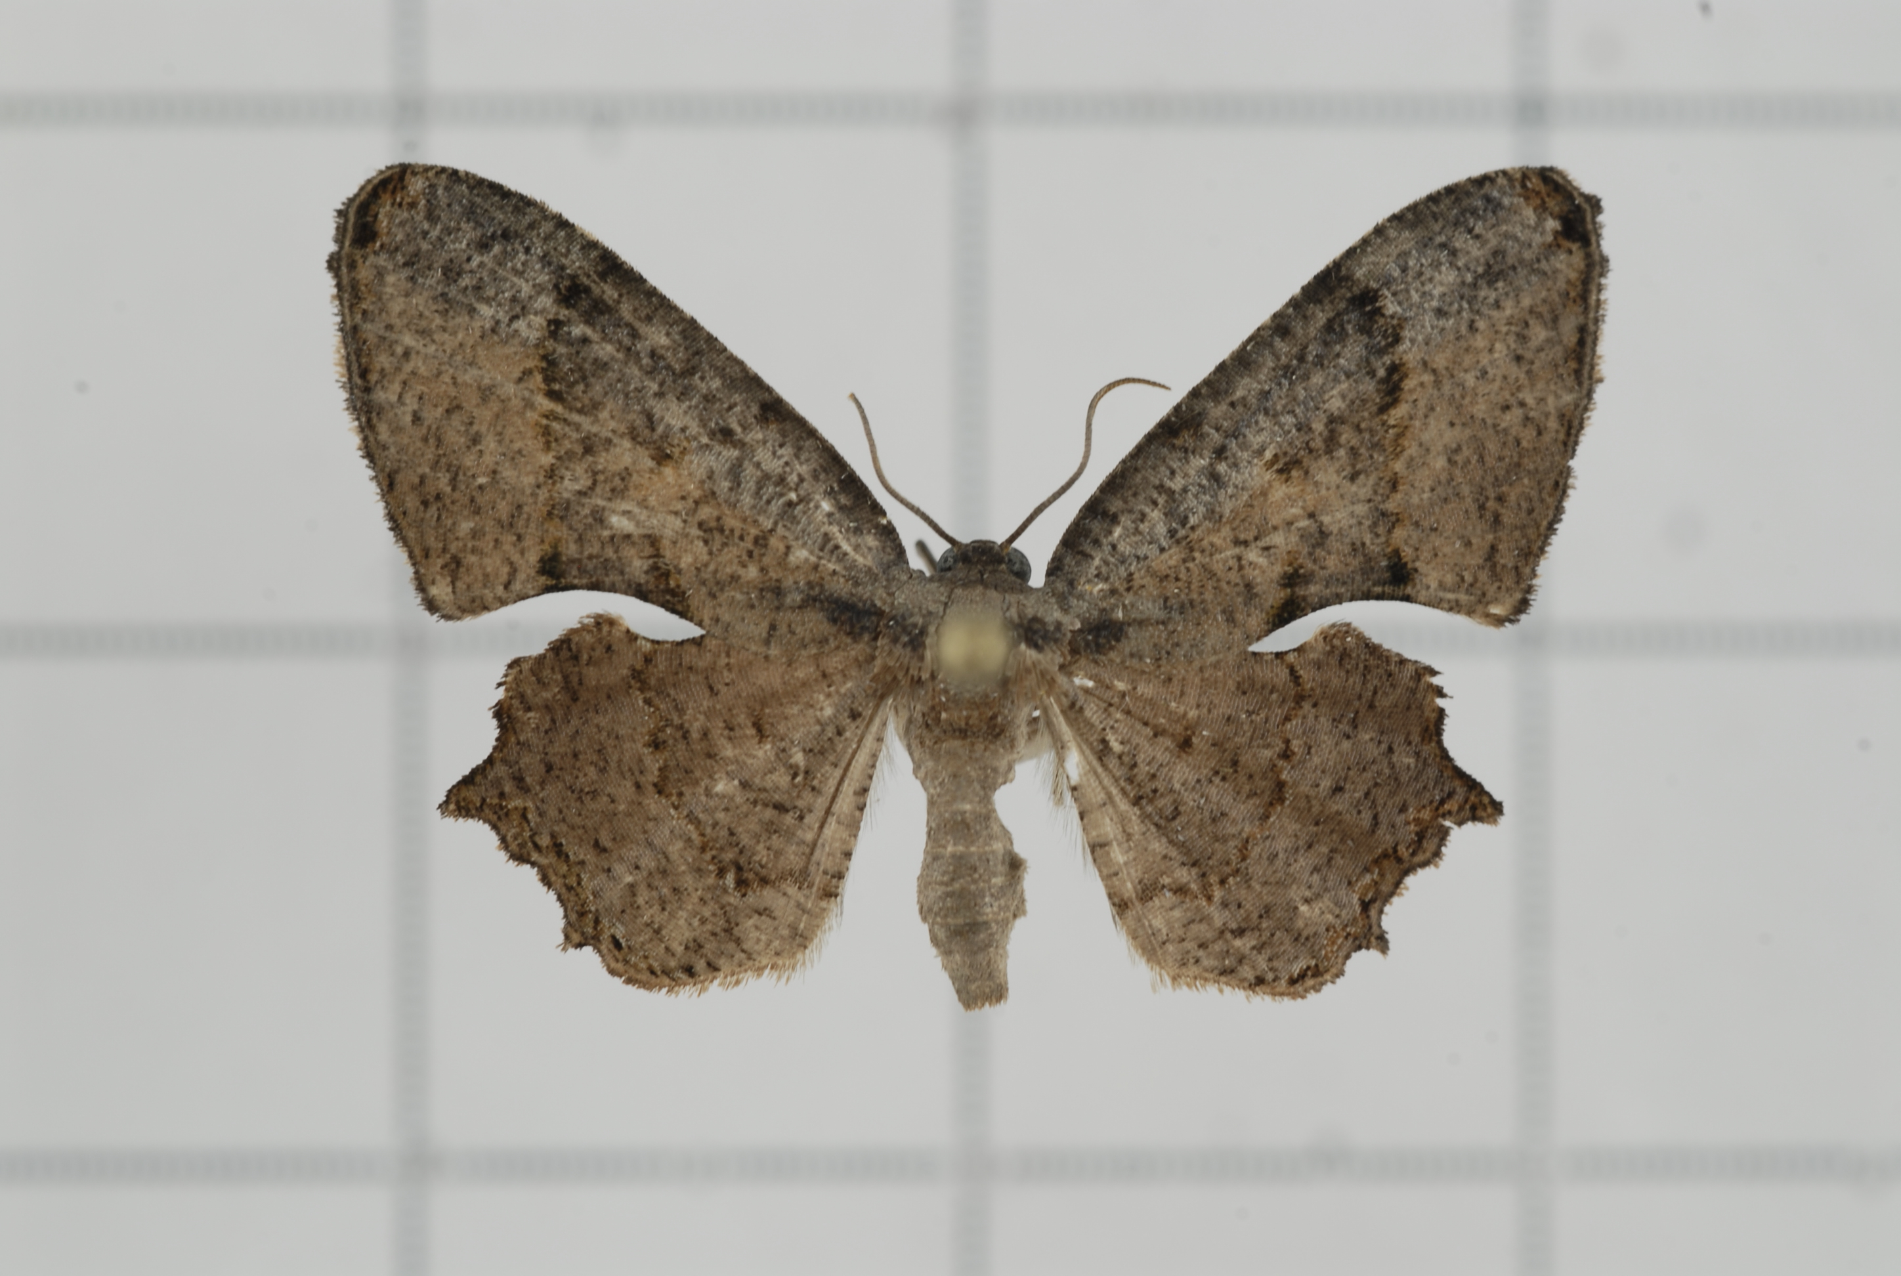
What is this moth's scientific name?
Monobolodes simulans
